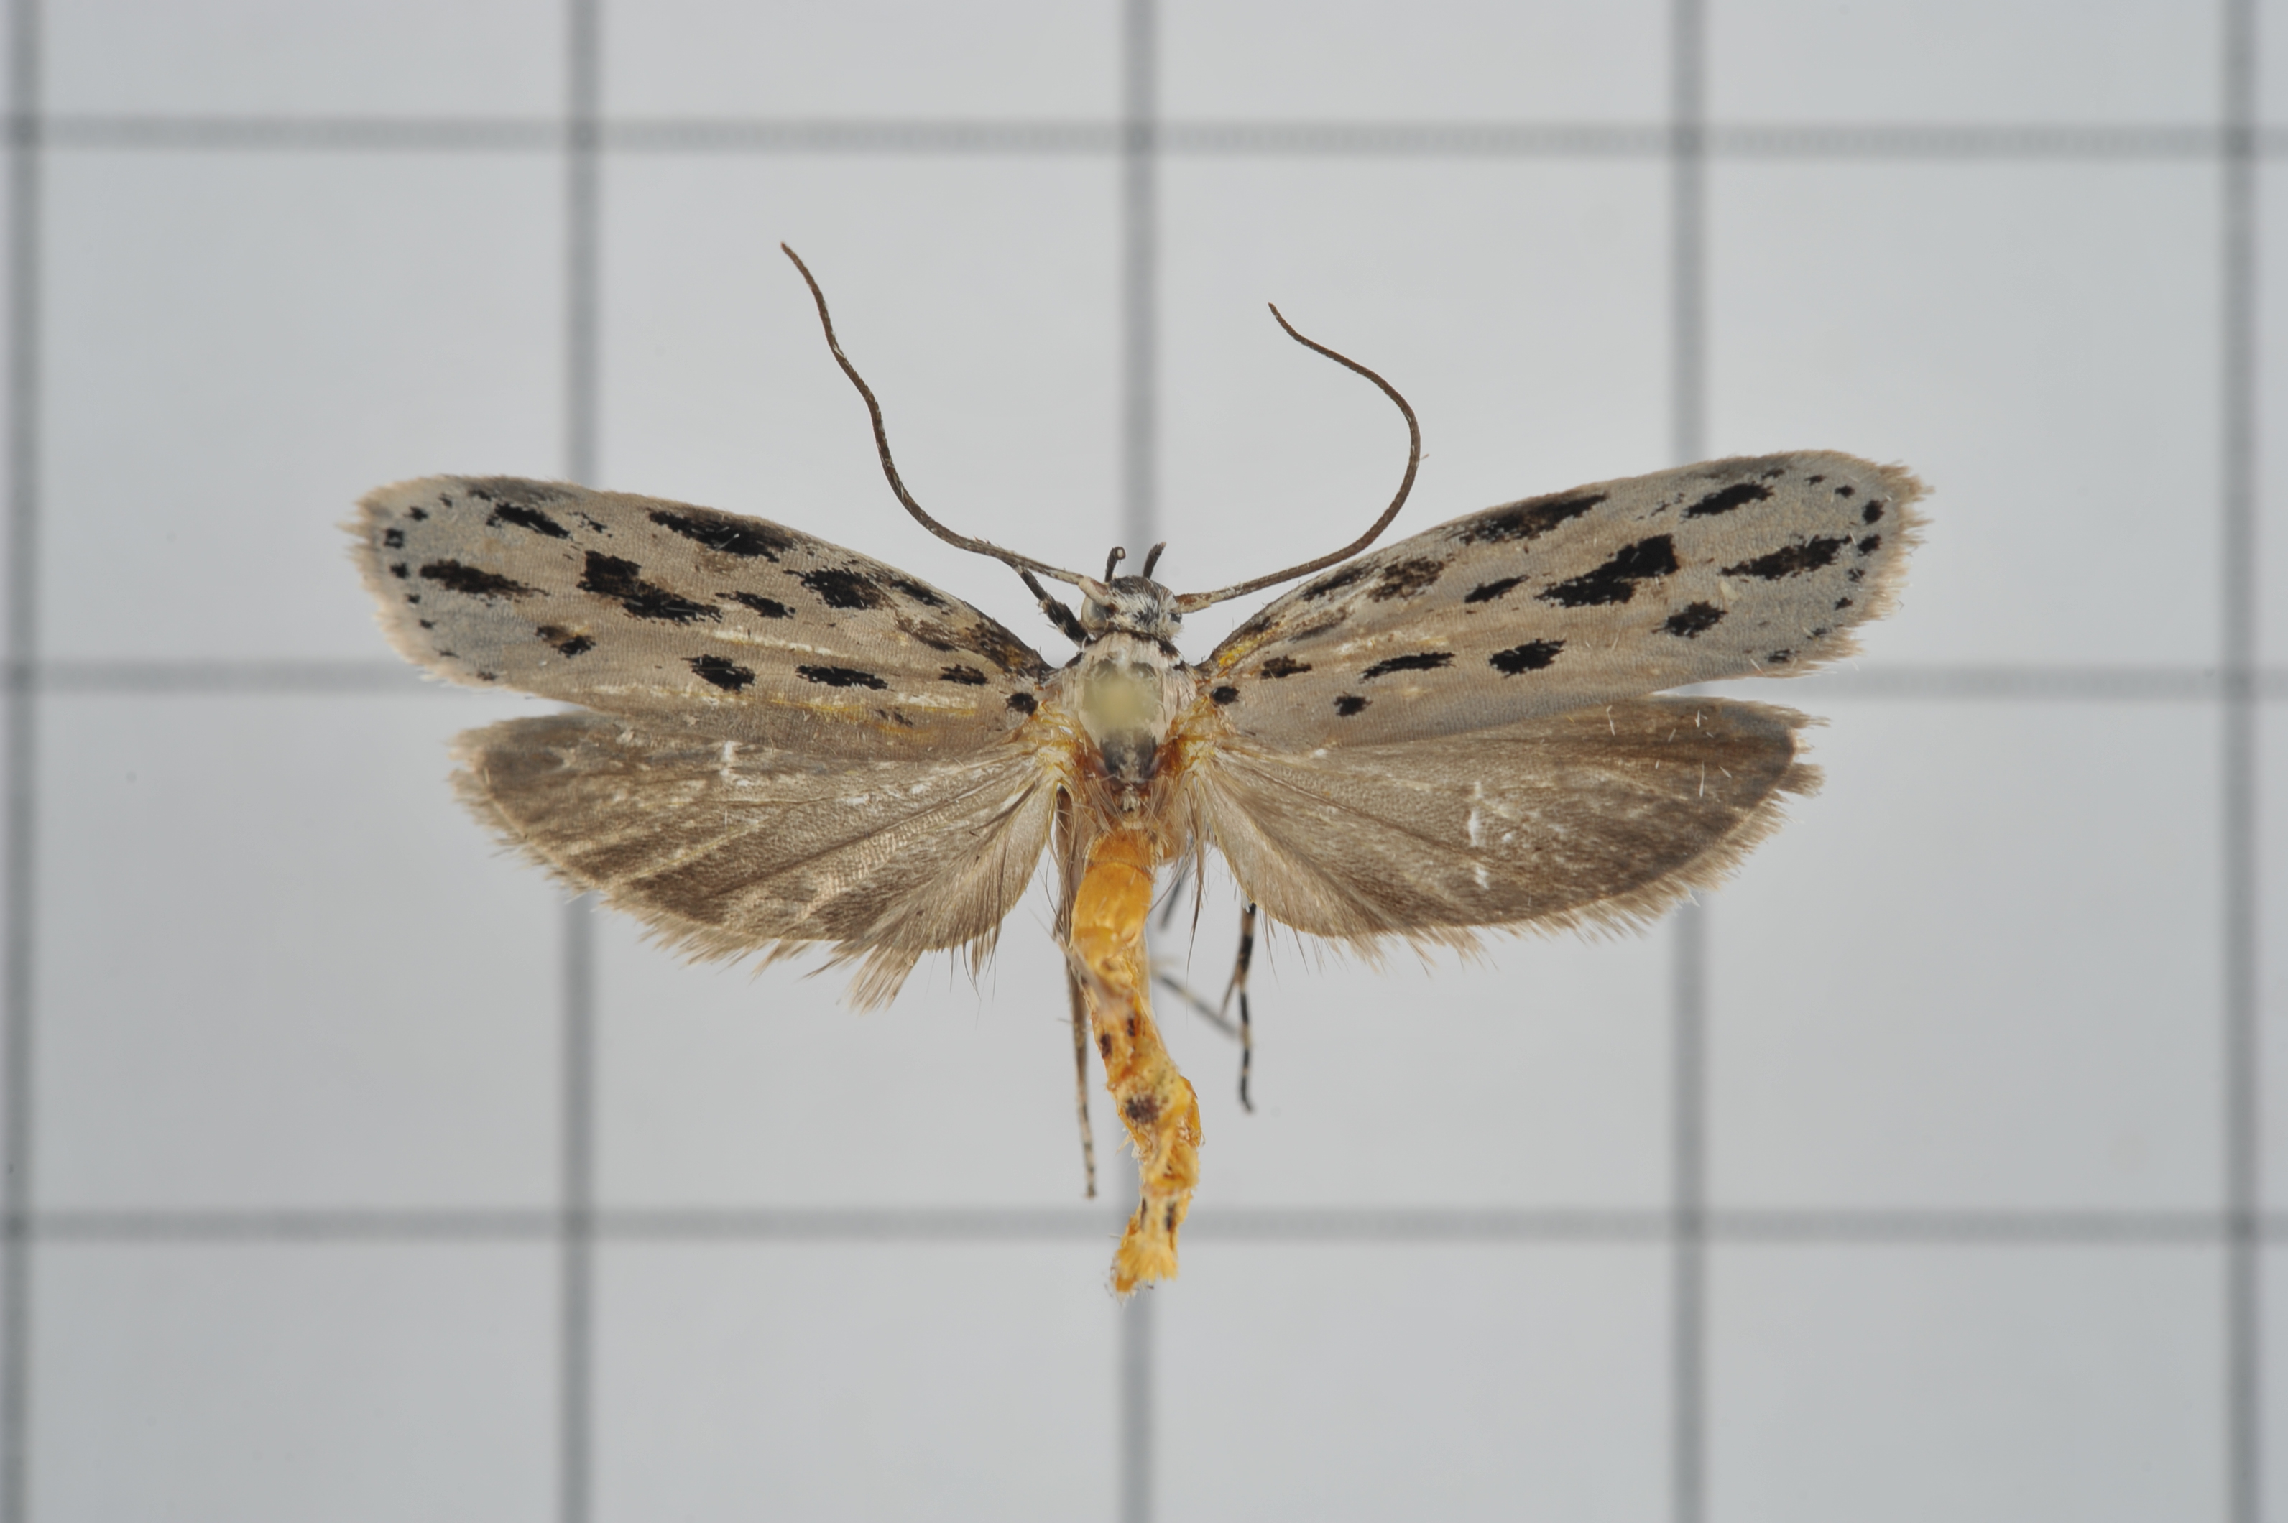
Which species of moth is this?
Ethmia epitrocha
